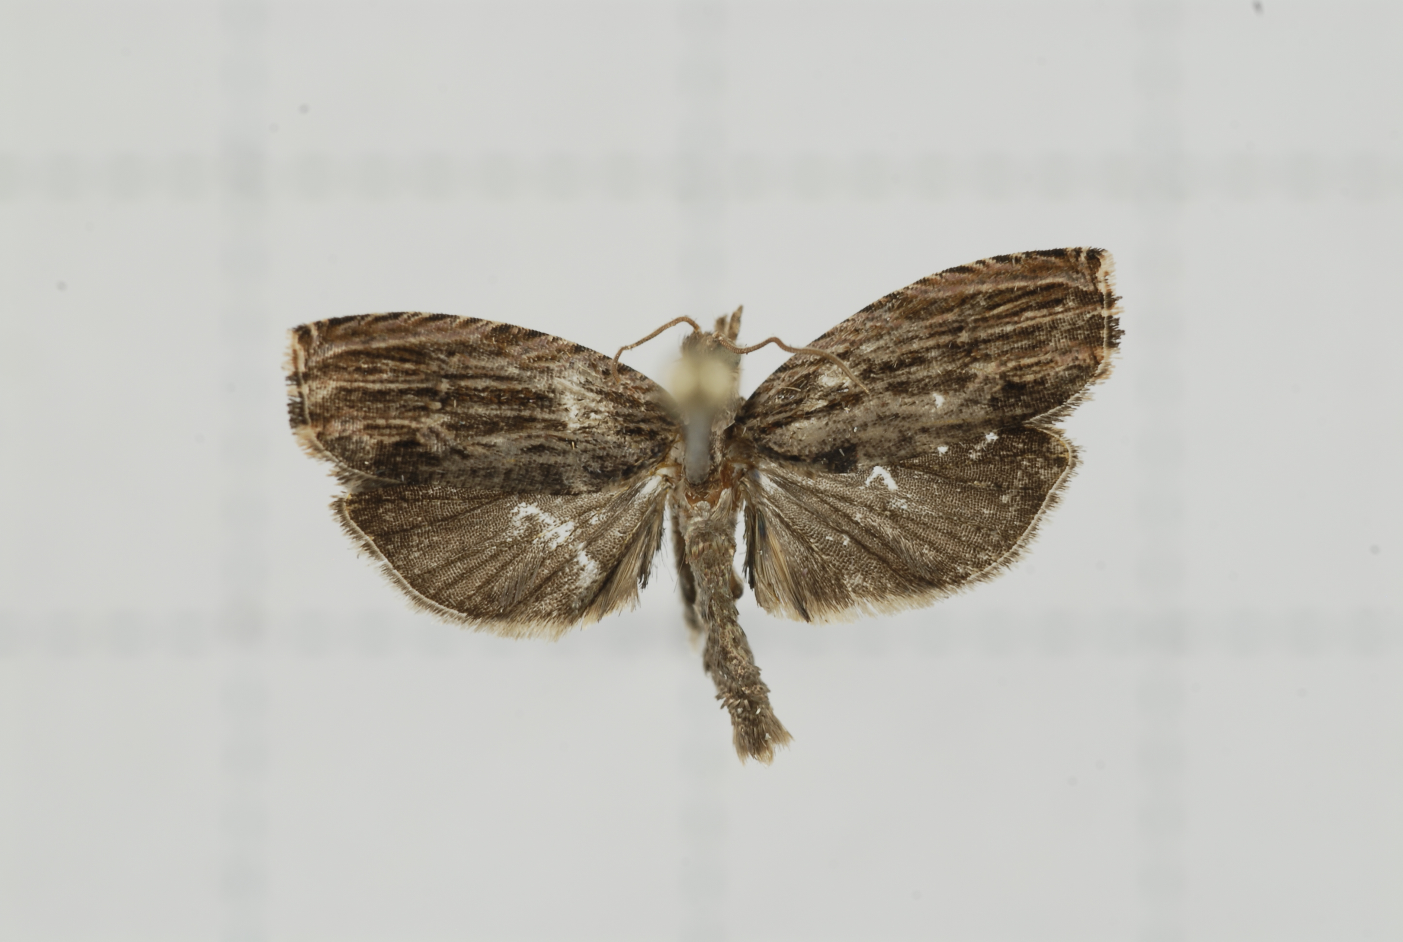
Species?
Phaecadophora fimbriata
